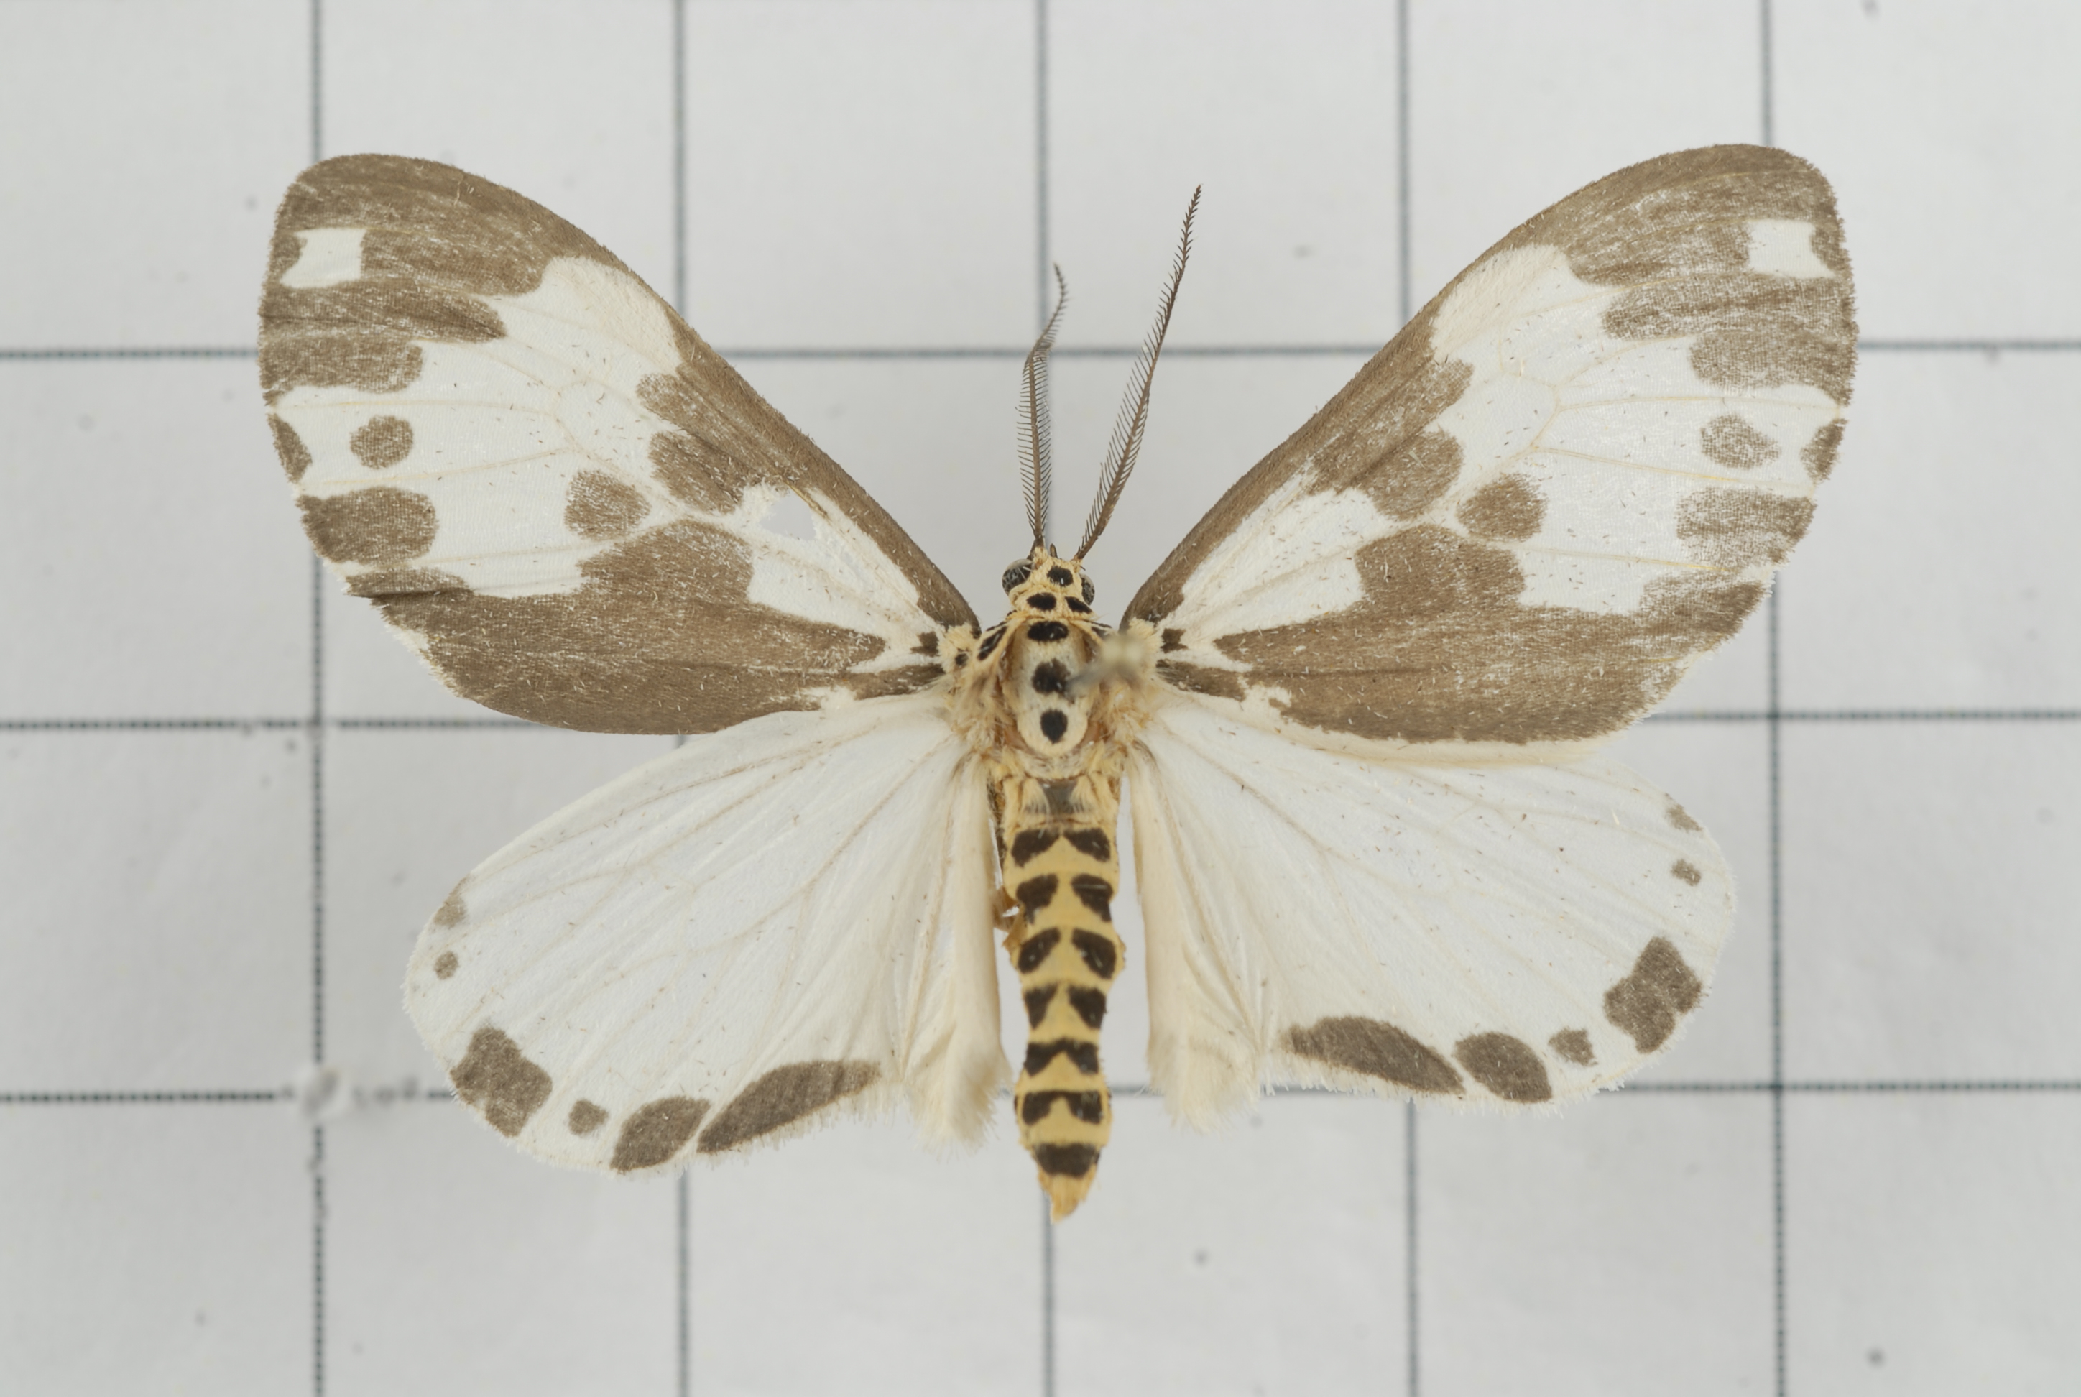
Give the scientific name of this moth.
Nyctemera carissima formosana
